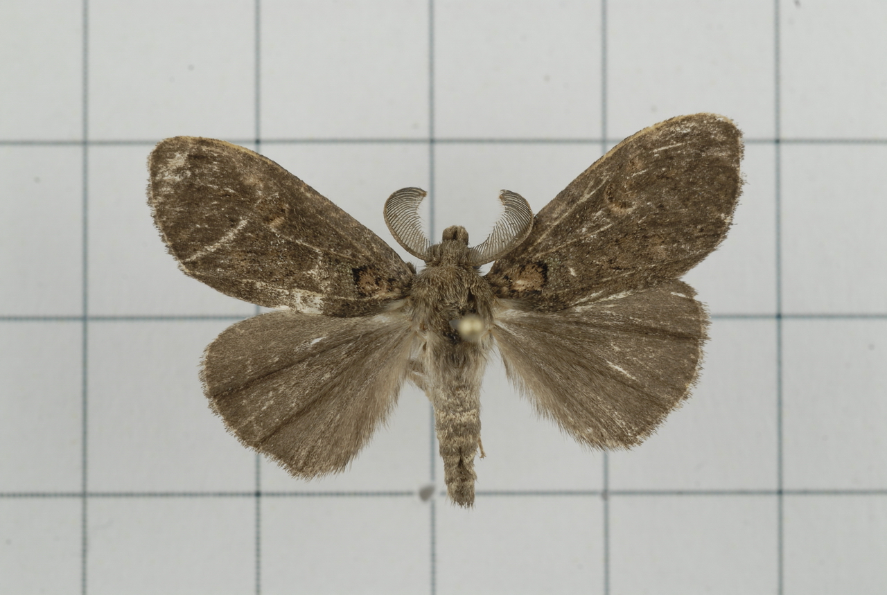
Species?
Olene dudgeoni
